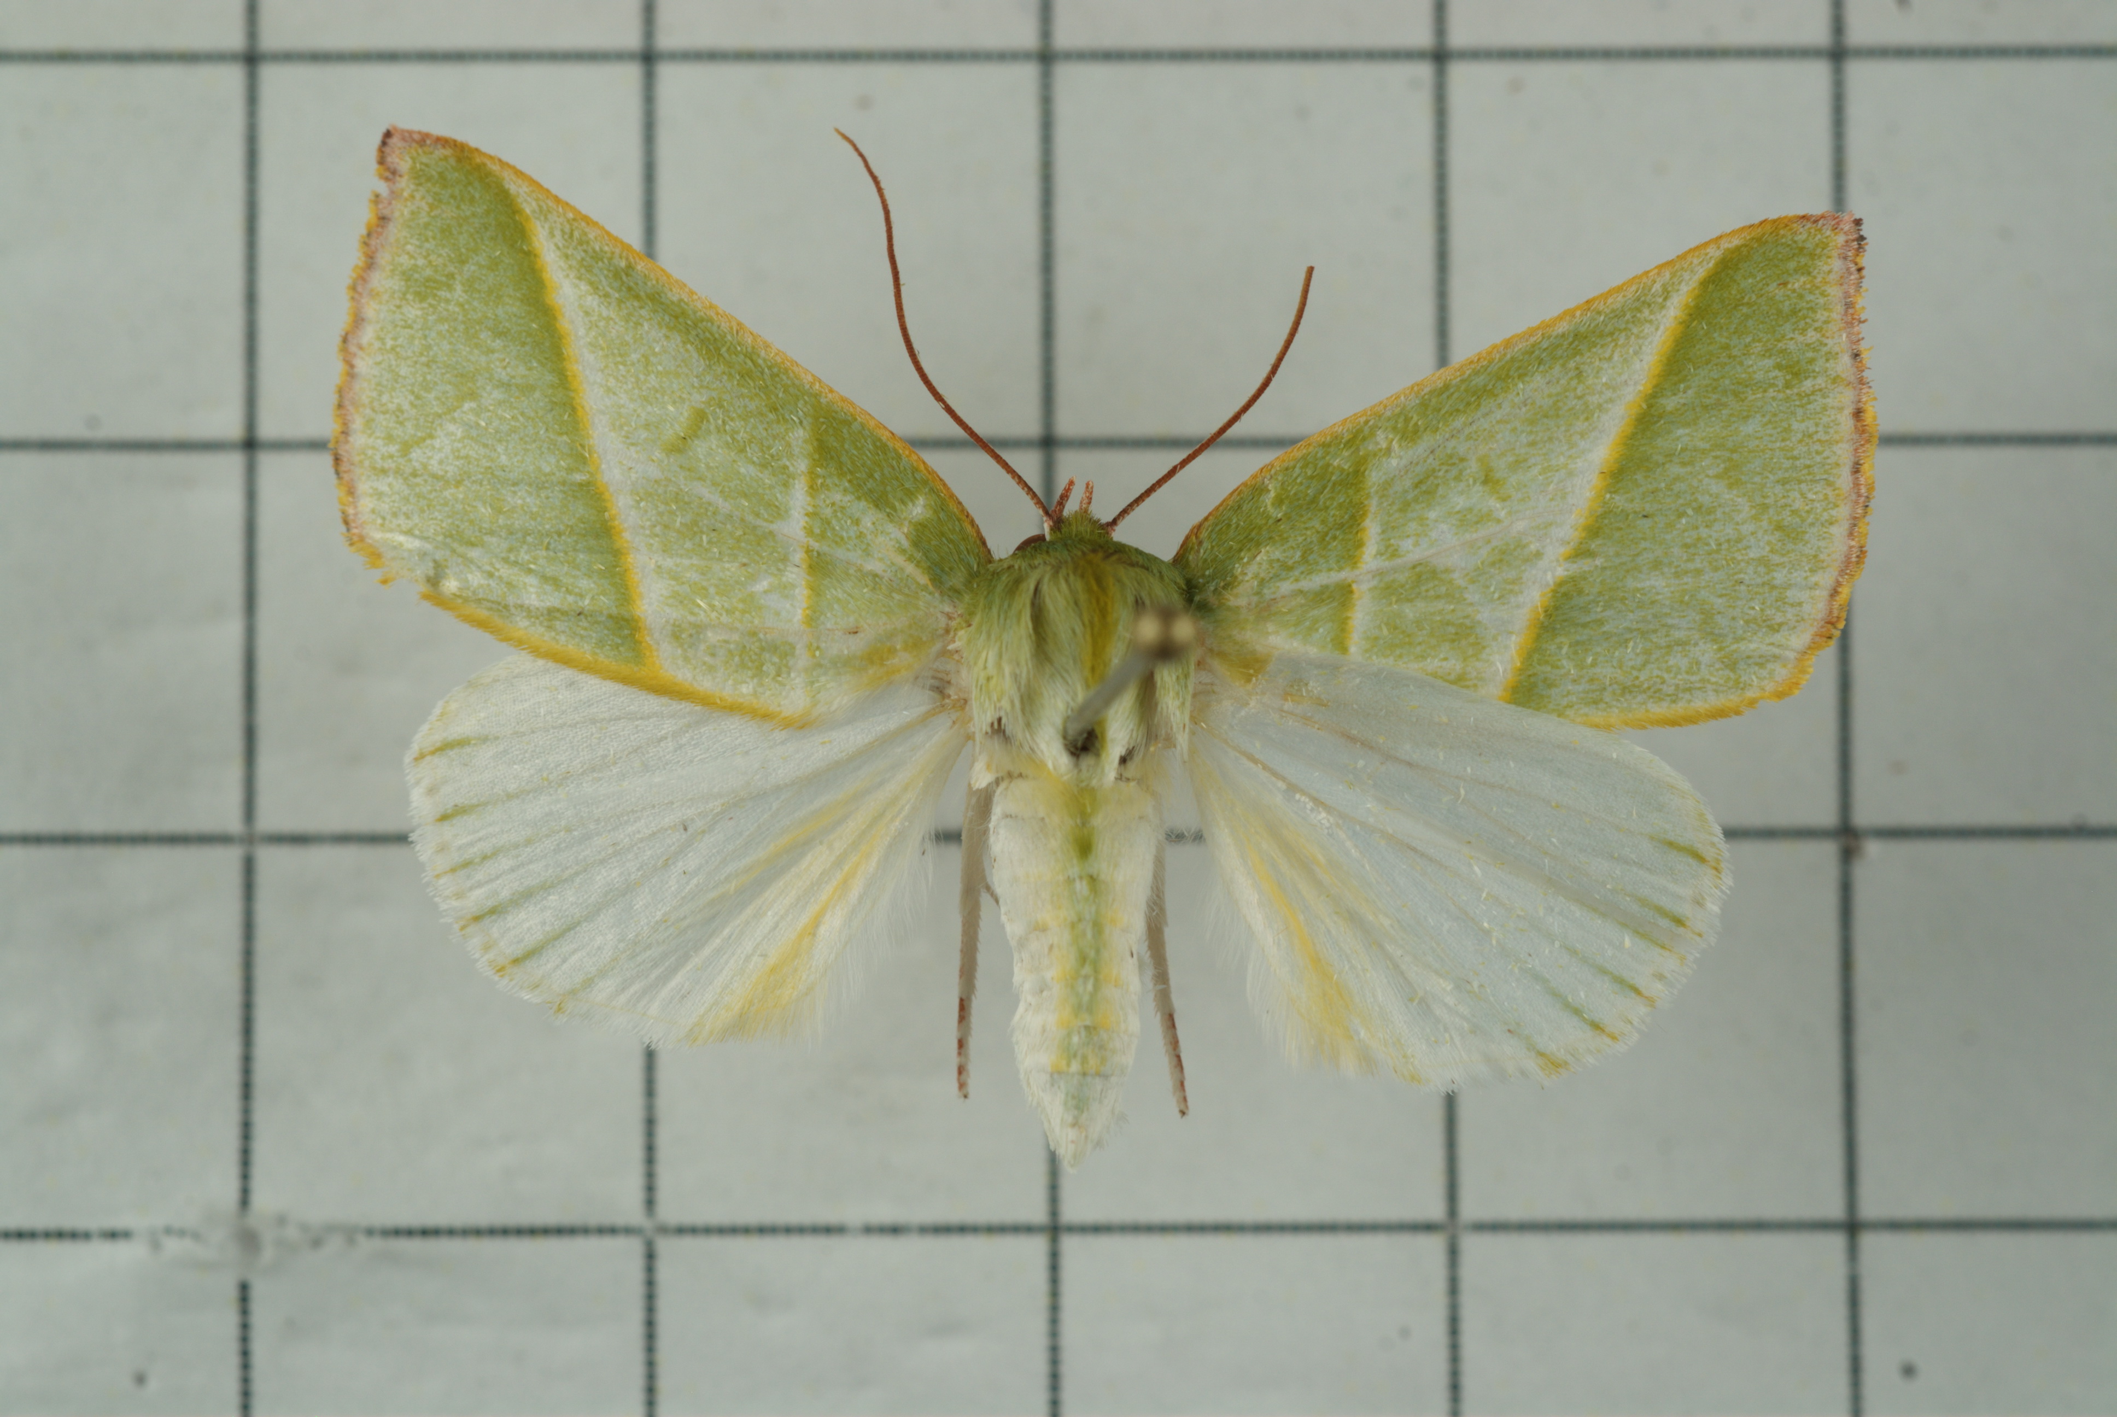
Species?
Hylophilodes tsukusensis
